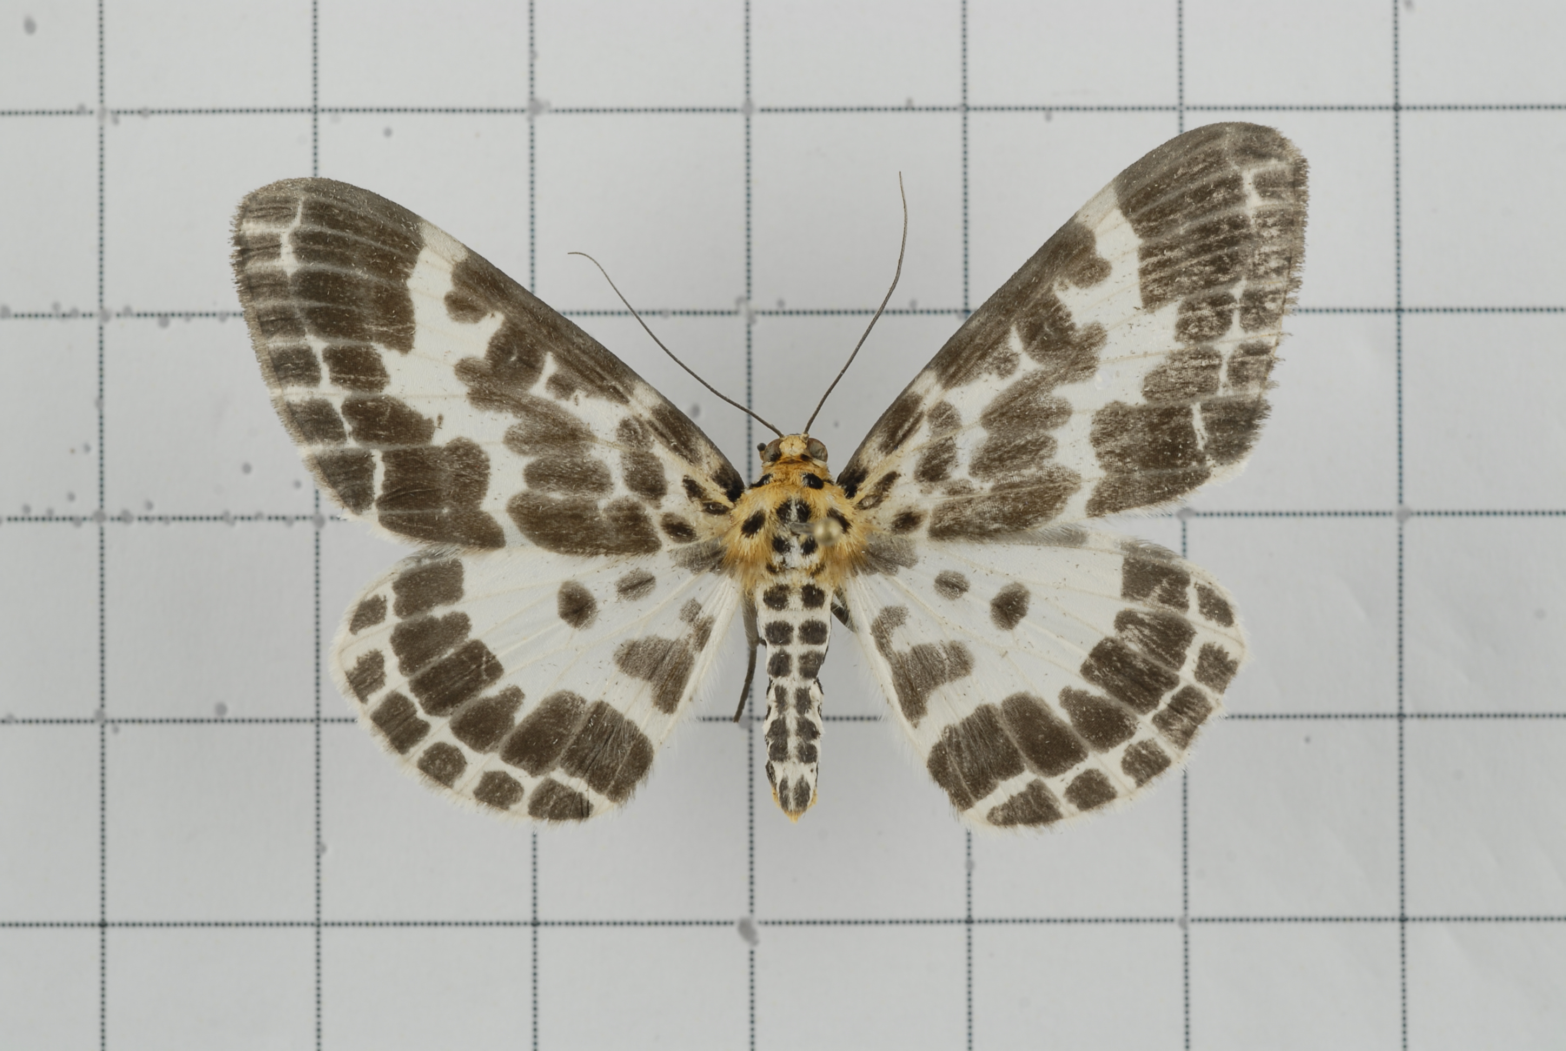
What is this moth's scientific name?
Pogonopygia nigralbata nigralbata
